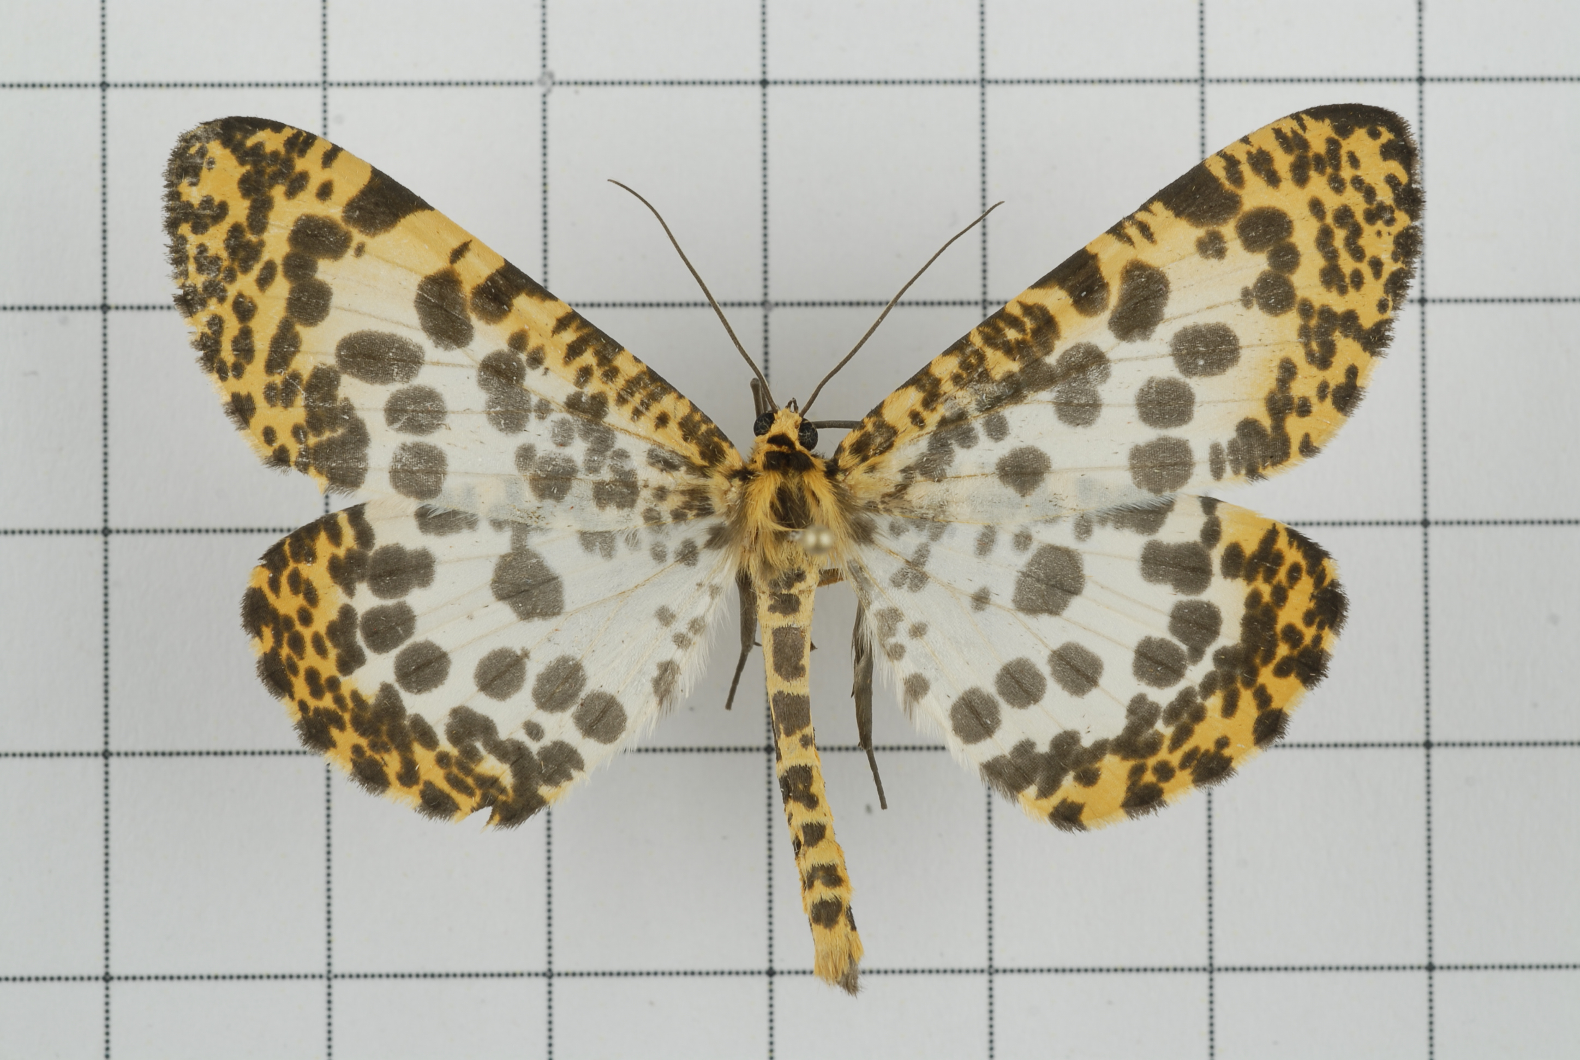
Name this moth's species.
Epobeidia tigrata maxima
